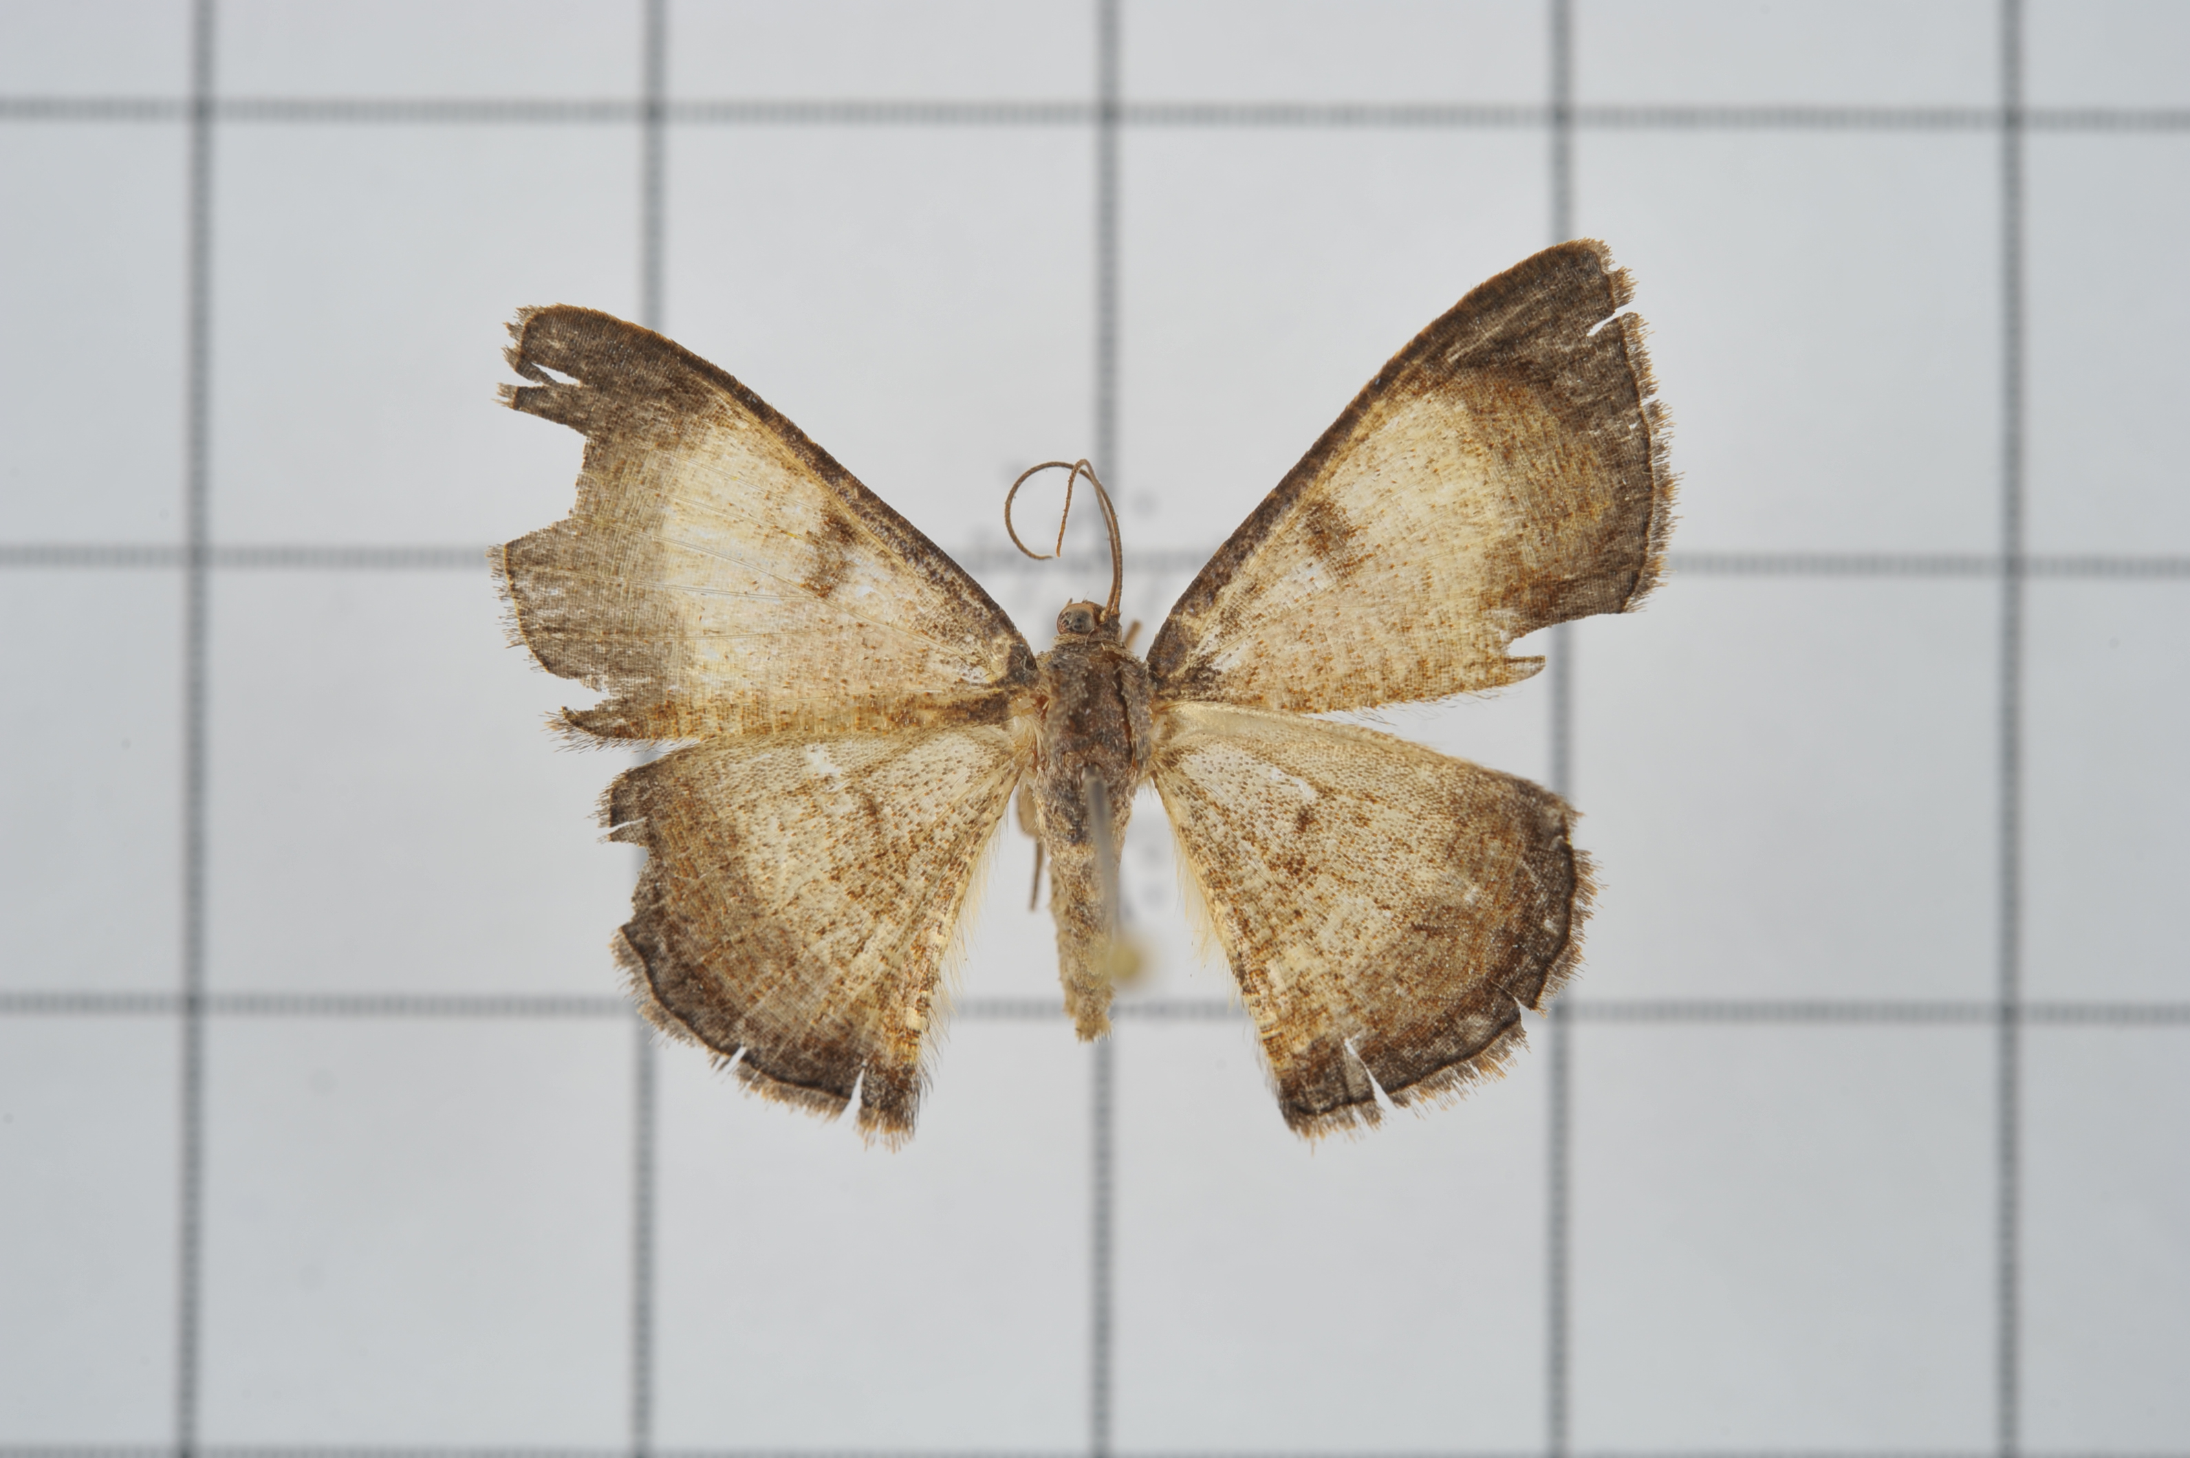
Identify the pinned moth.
Hydatocapnia gemina
